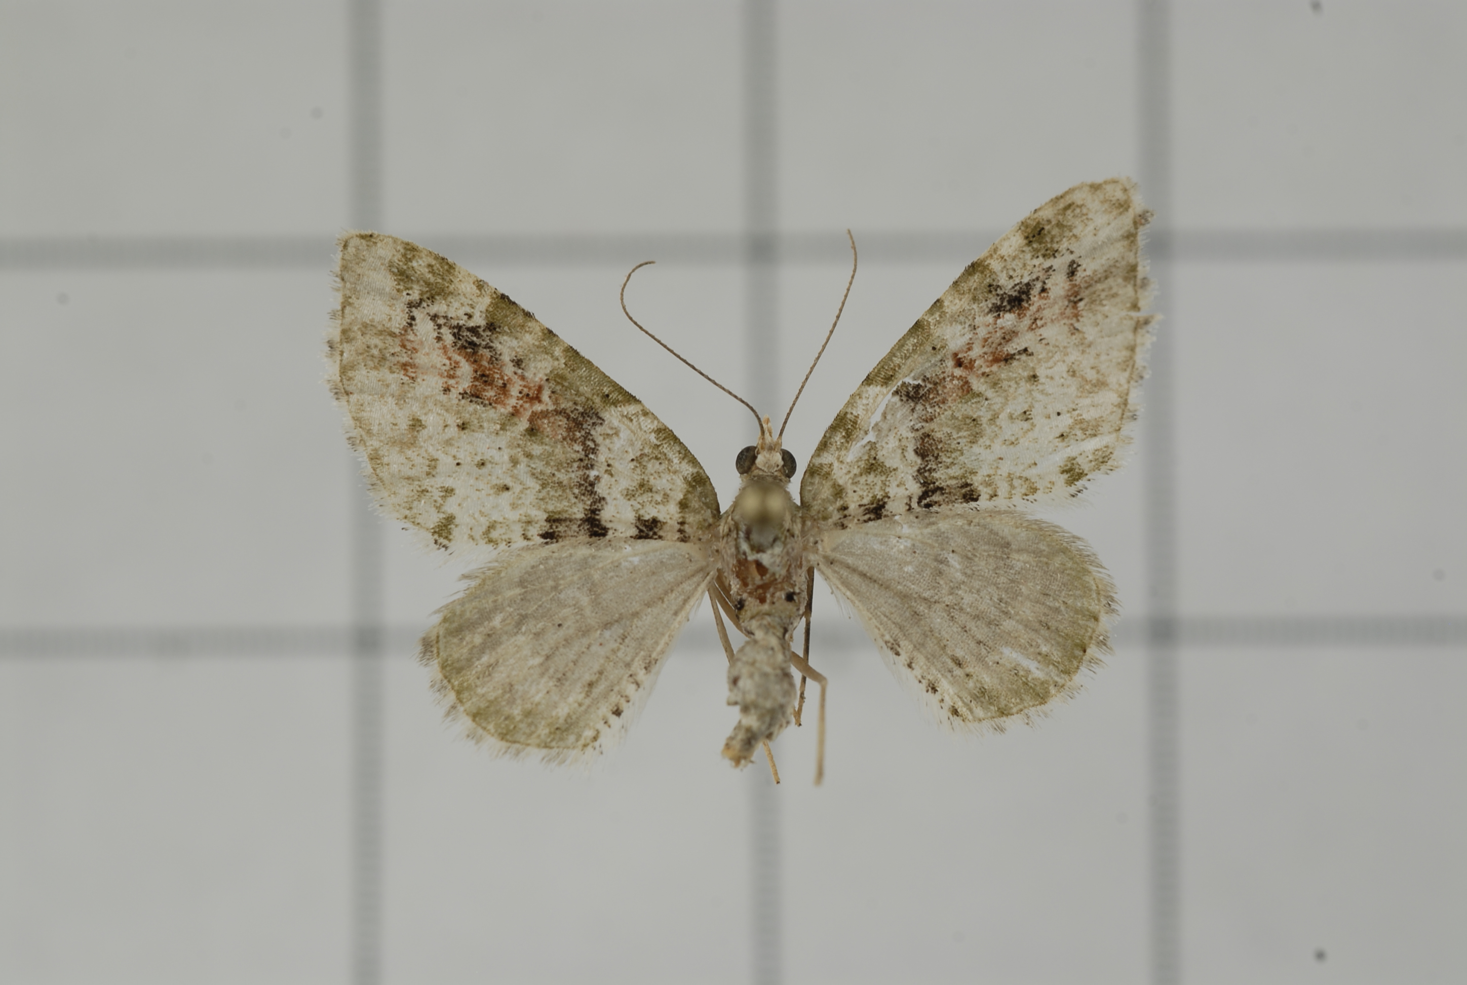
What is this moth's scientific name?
Chloroclystis rubroviridis rubroviridis
